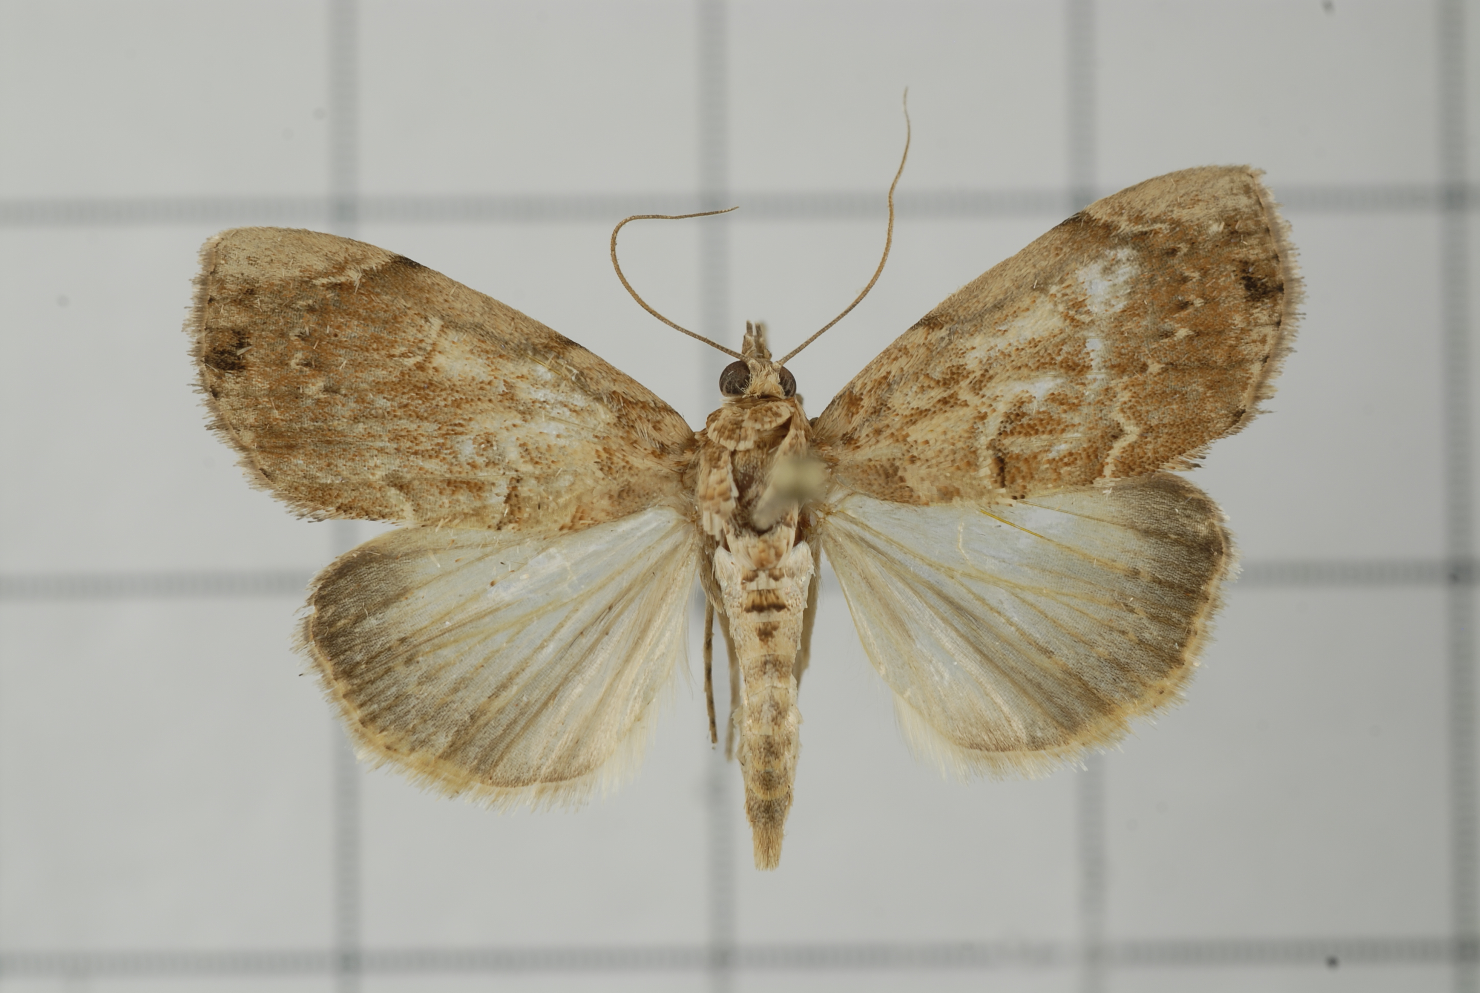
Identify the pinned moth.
Crocidolomia subhirsutalis
